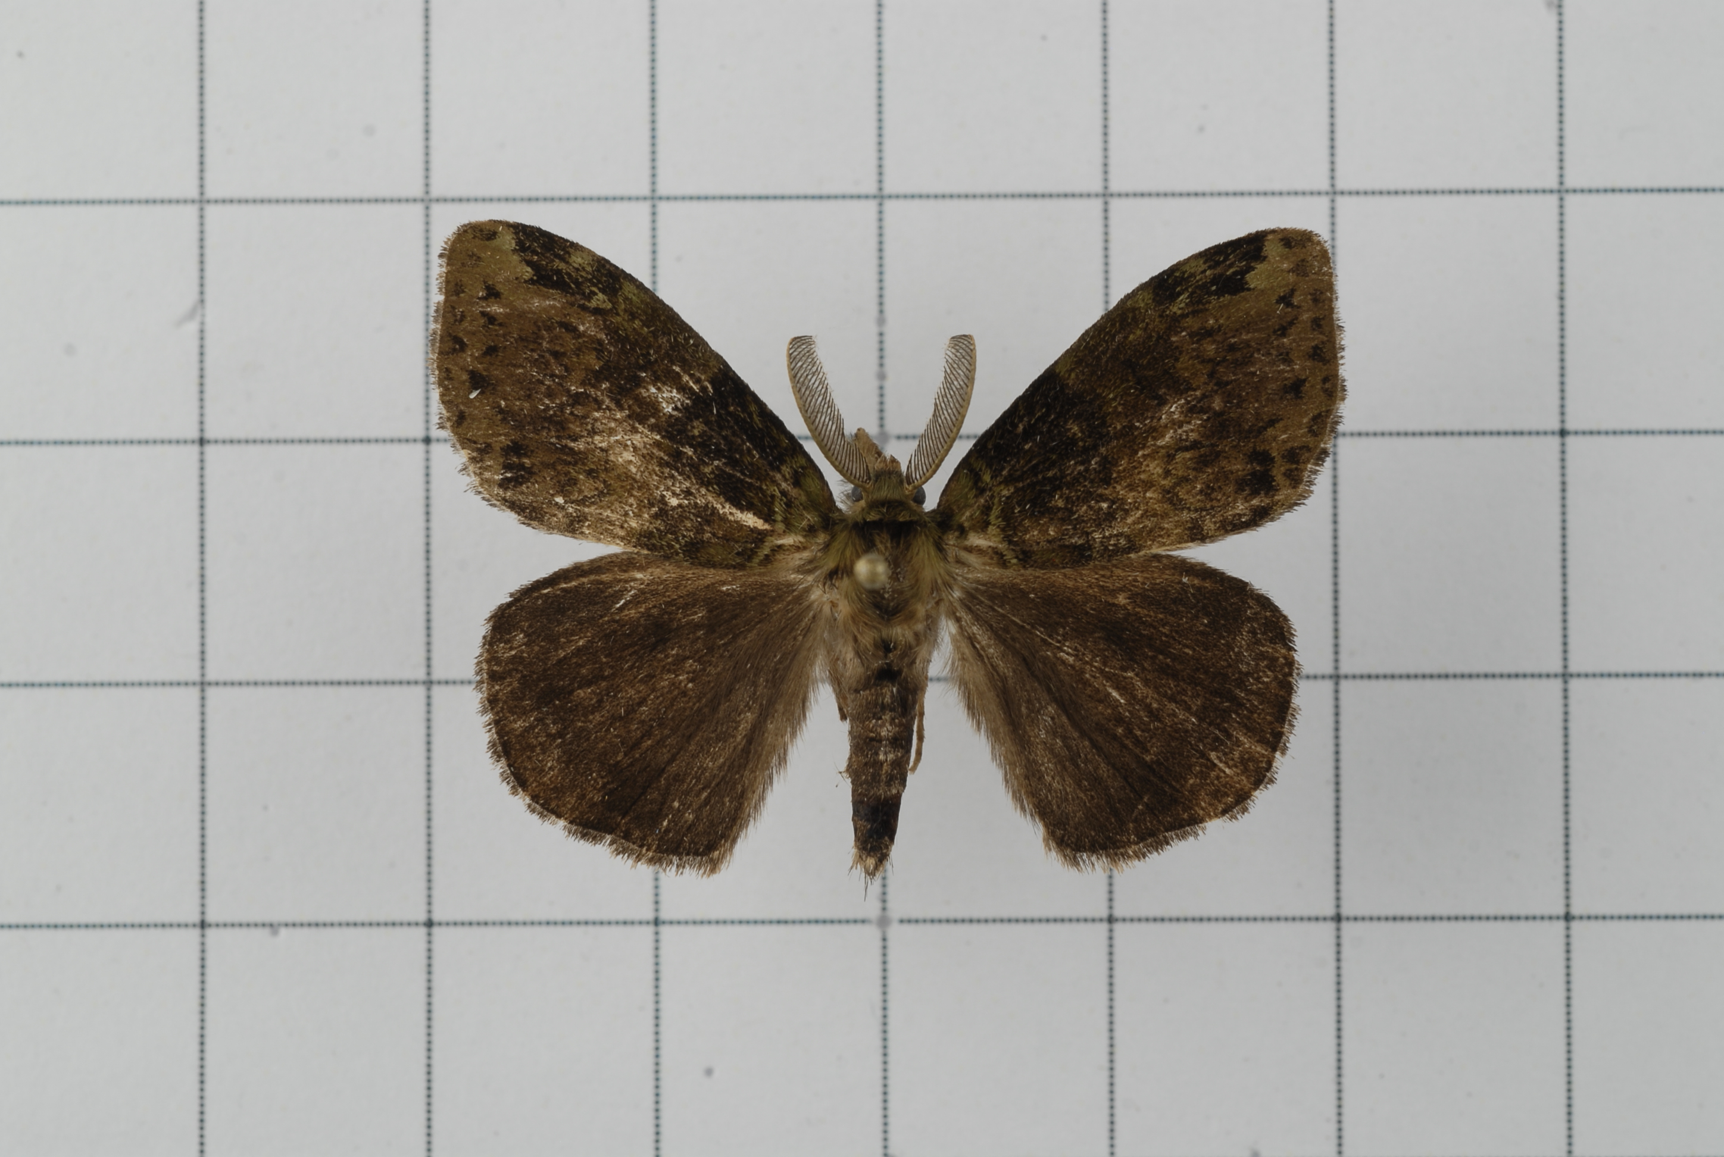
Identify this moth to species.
Ilema olivacea
